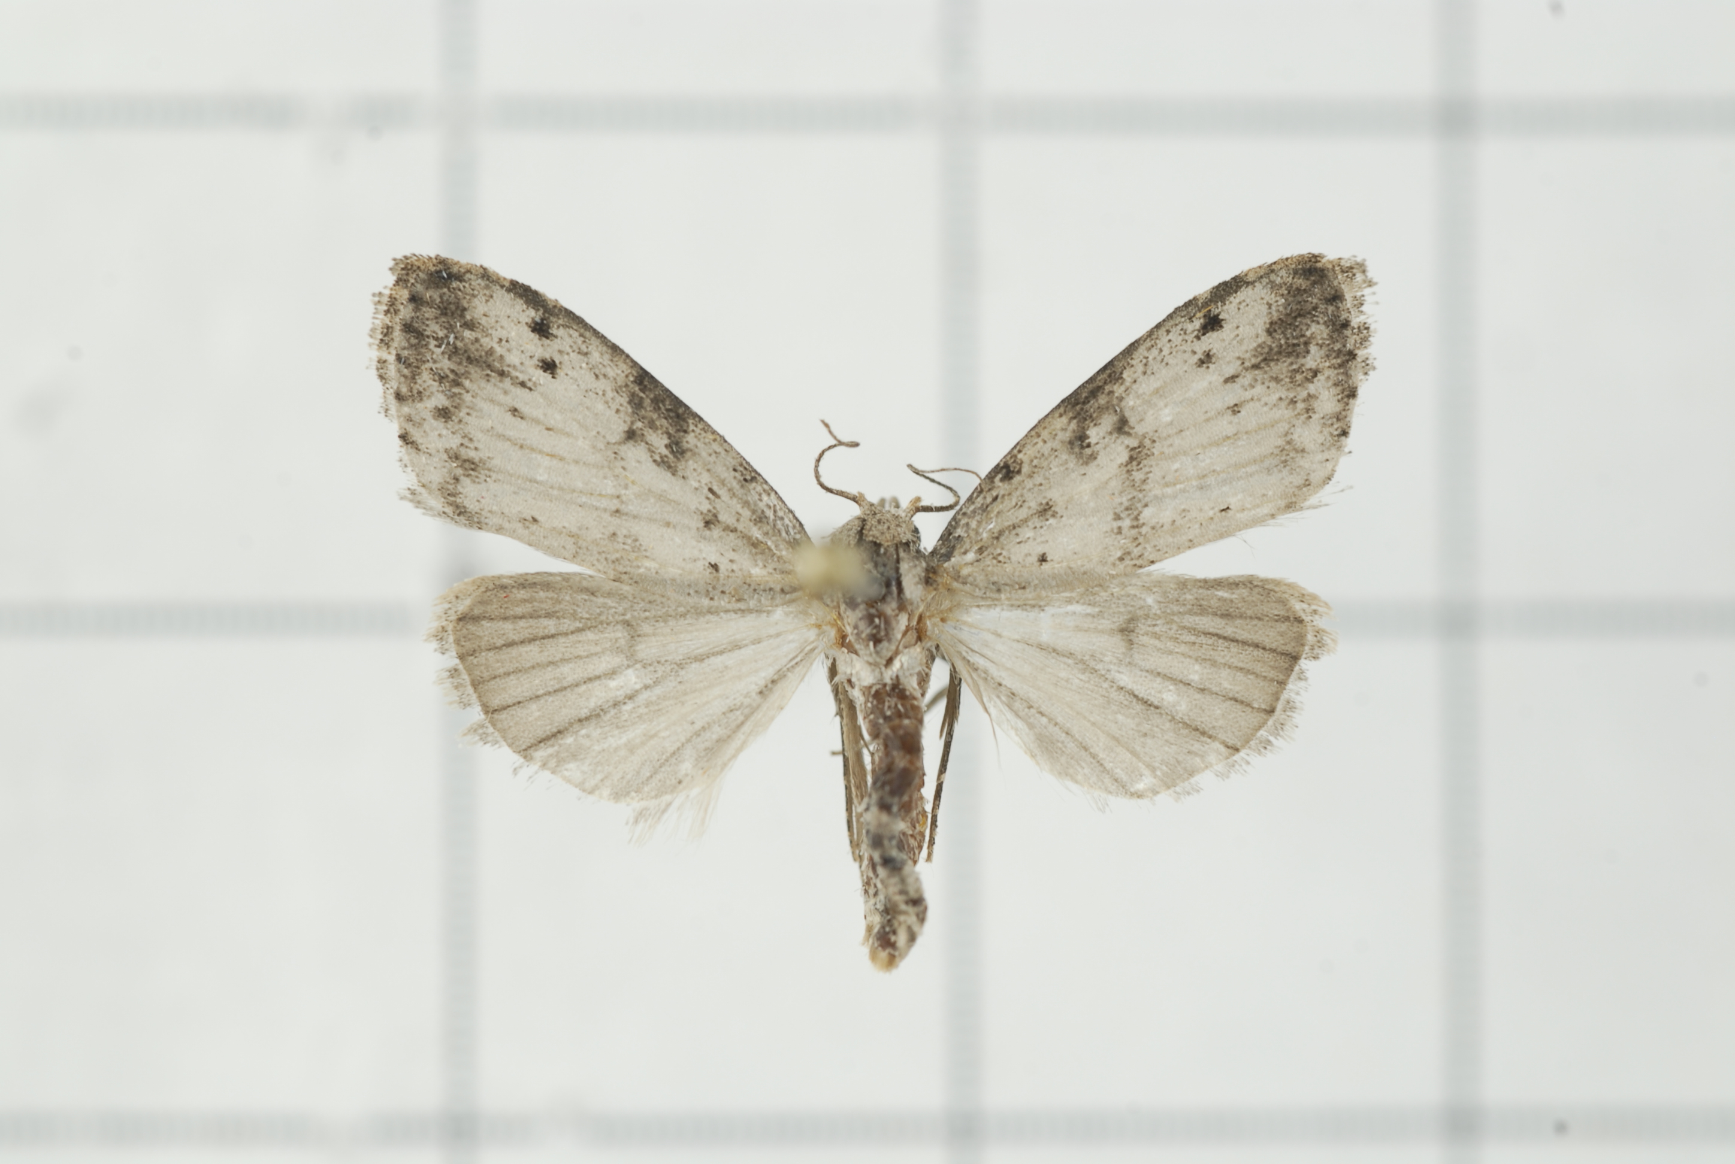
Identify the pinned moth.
Nola punctilineata
